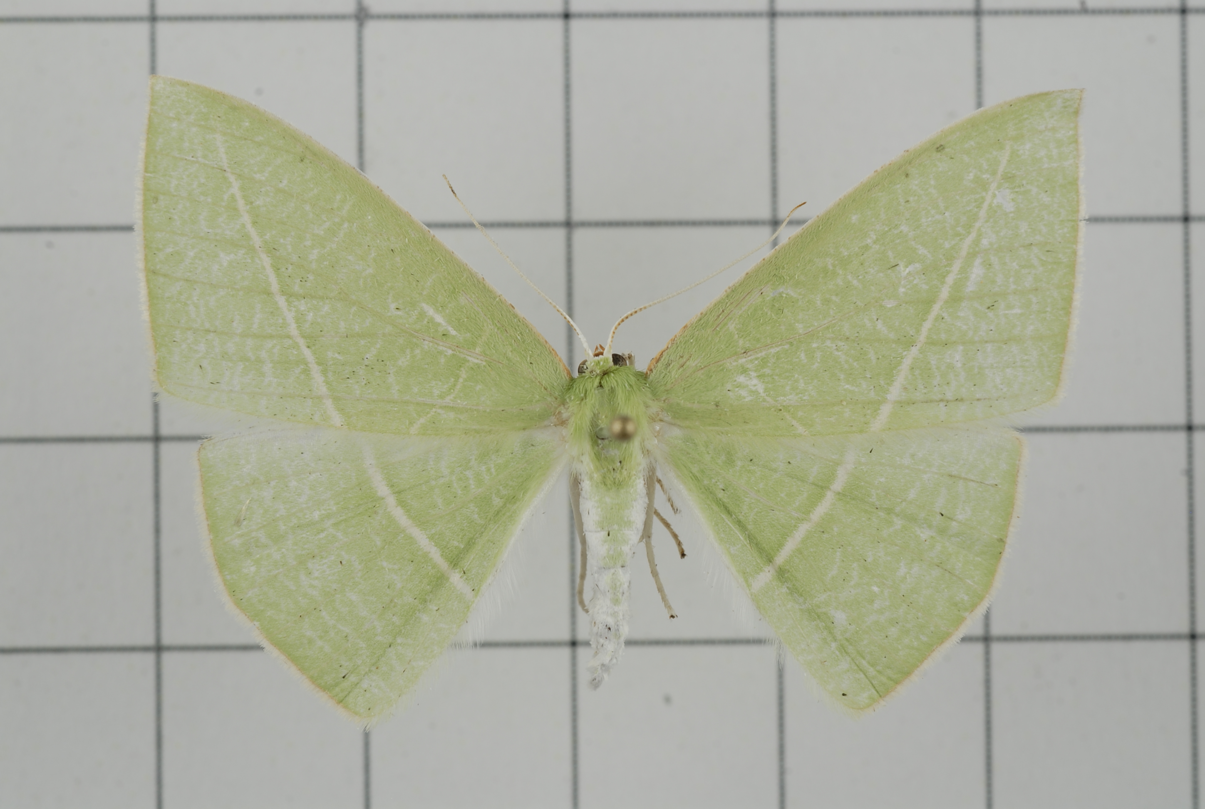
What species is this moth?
Tanaoctenia haliaria
